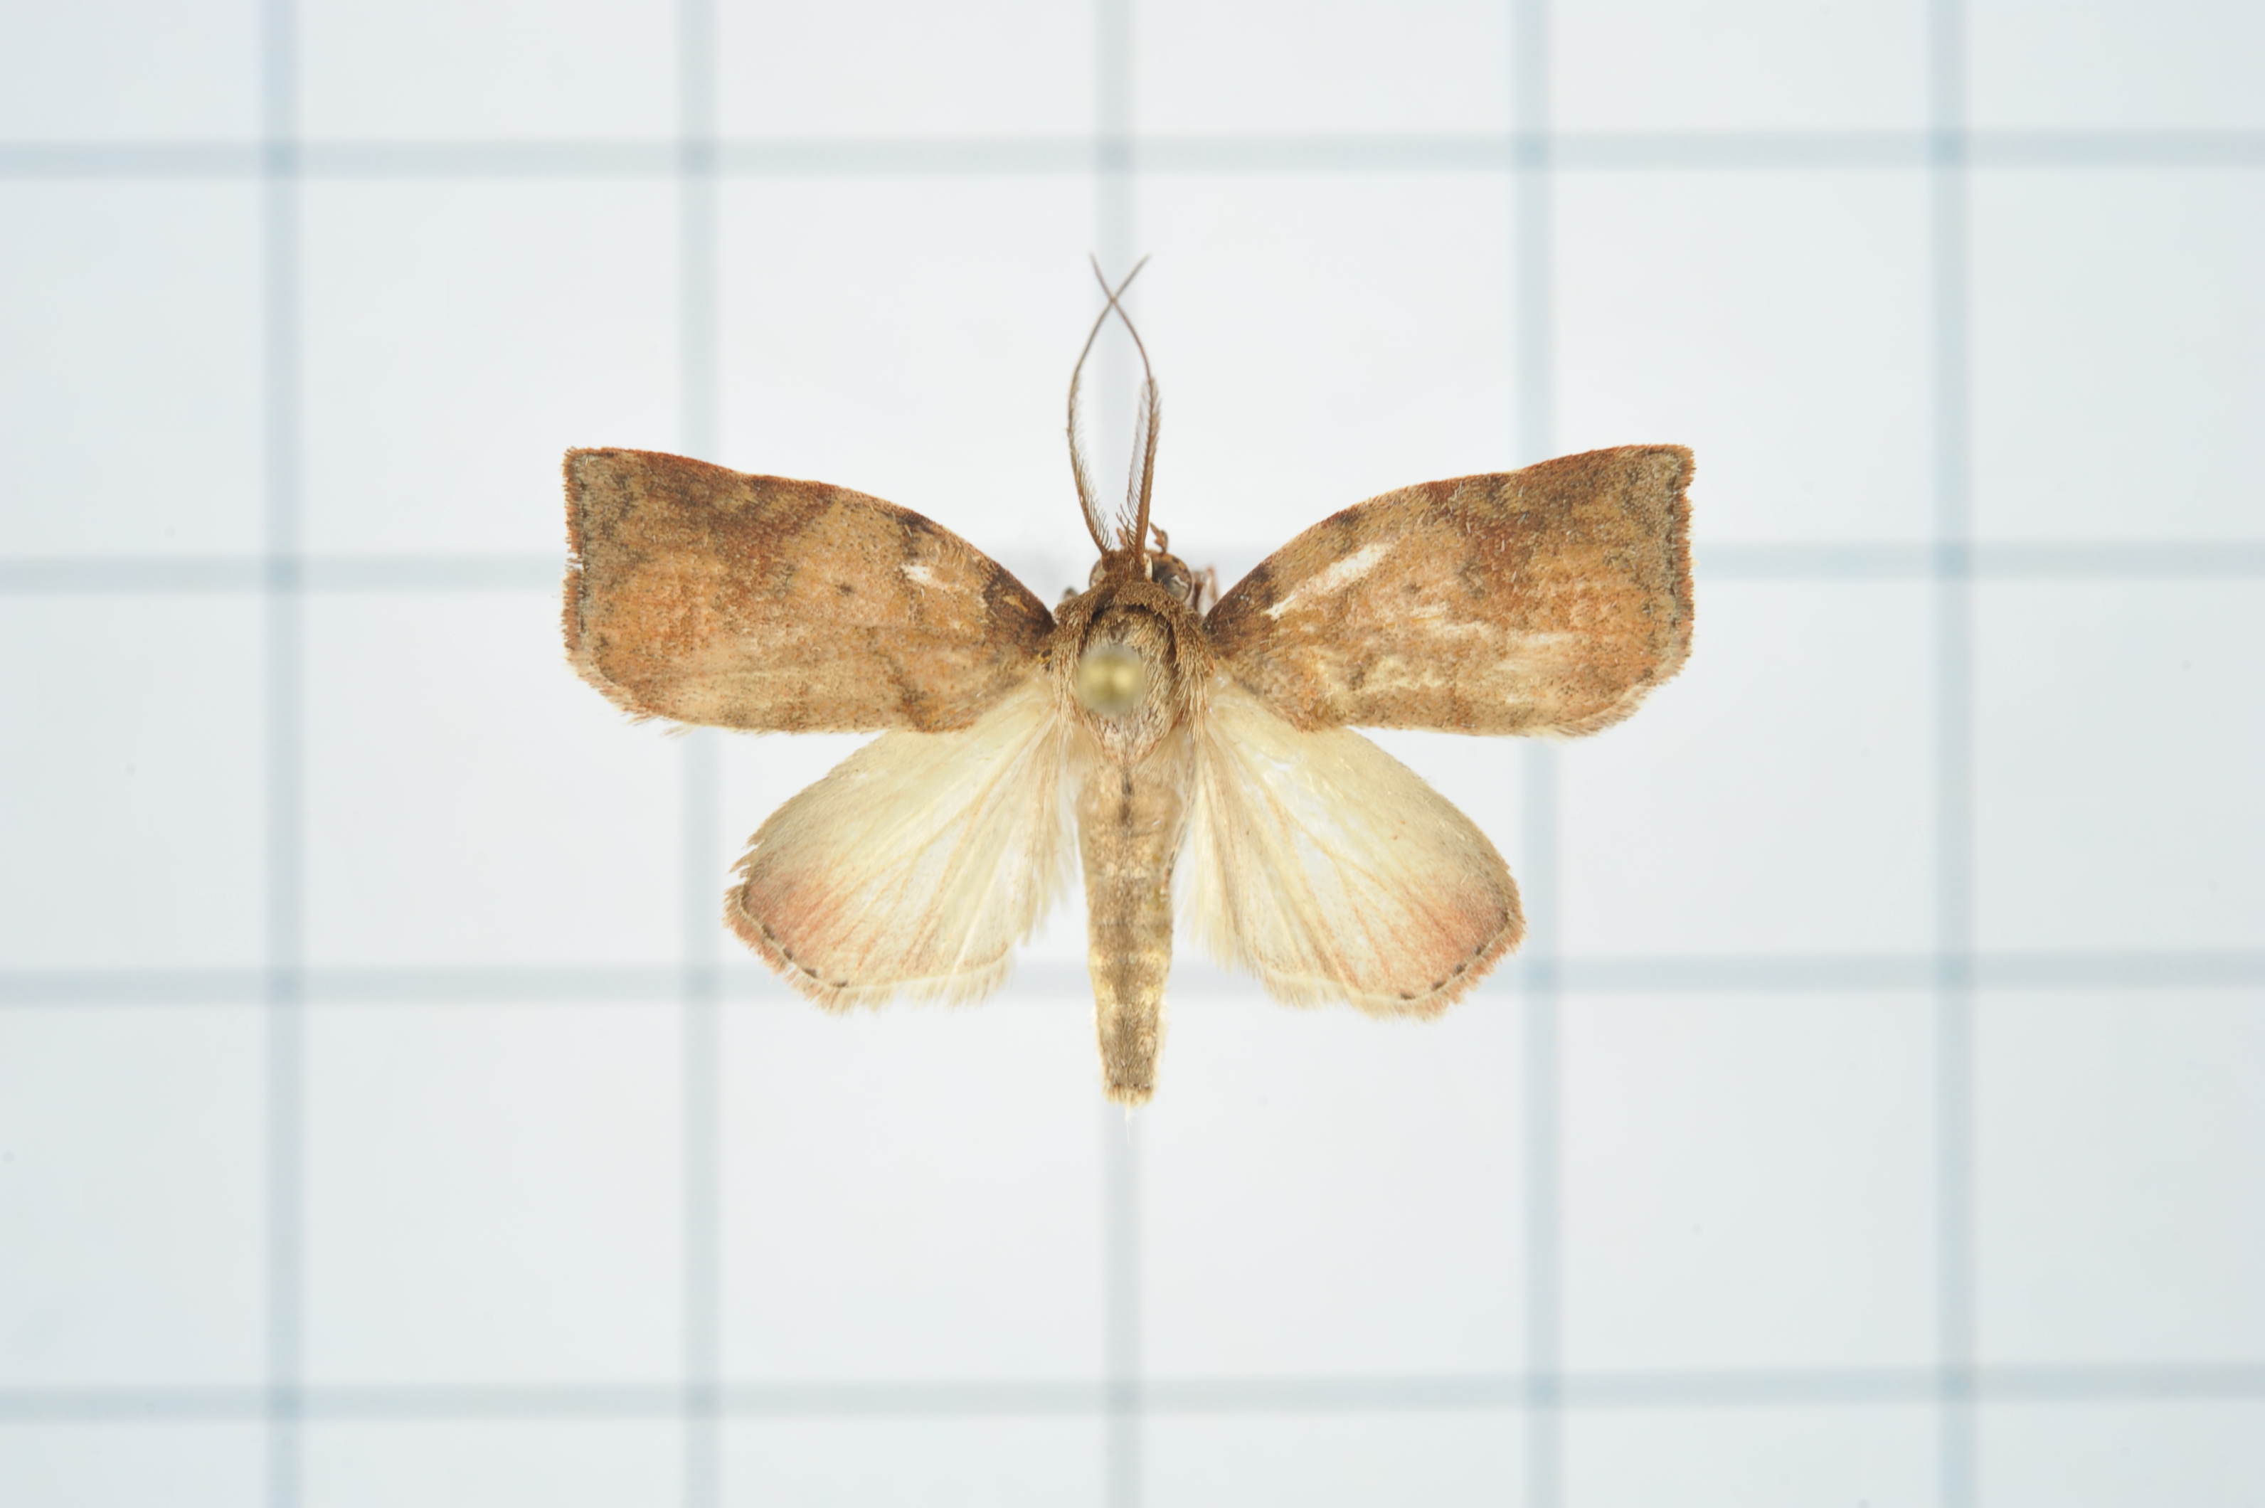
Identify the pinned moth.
Beara tortriciformis
